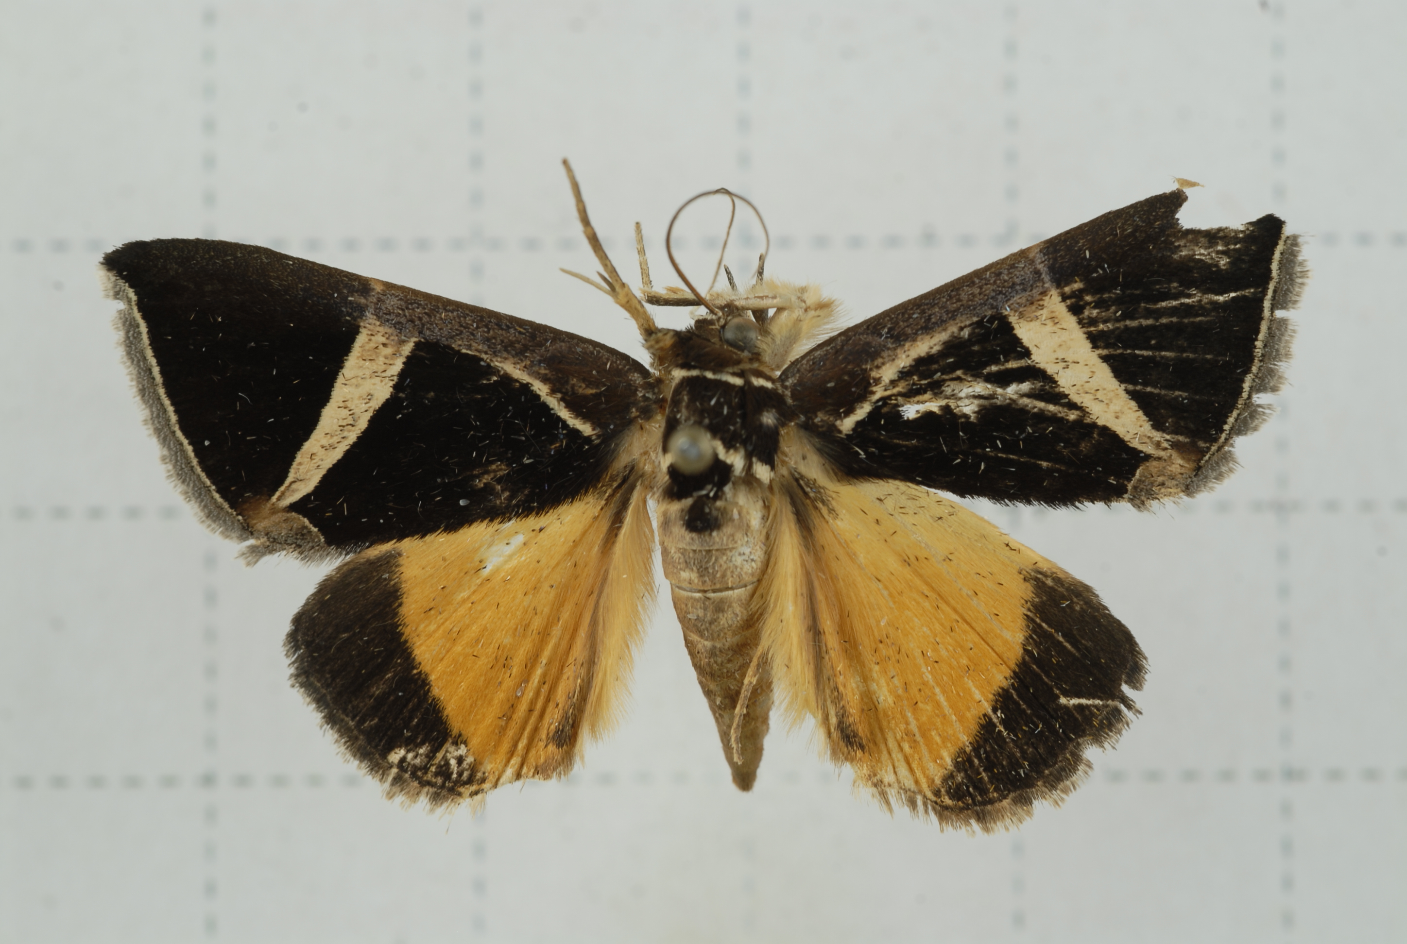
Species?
Fodina contigua
